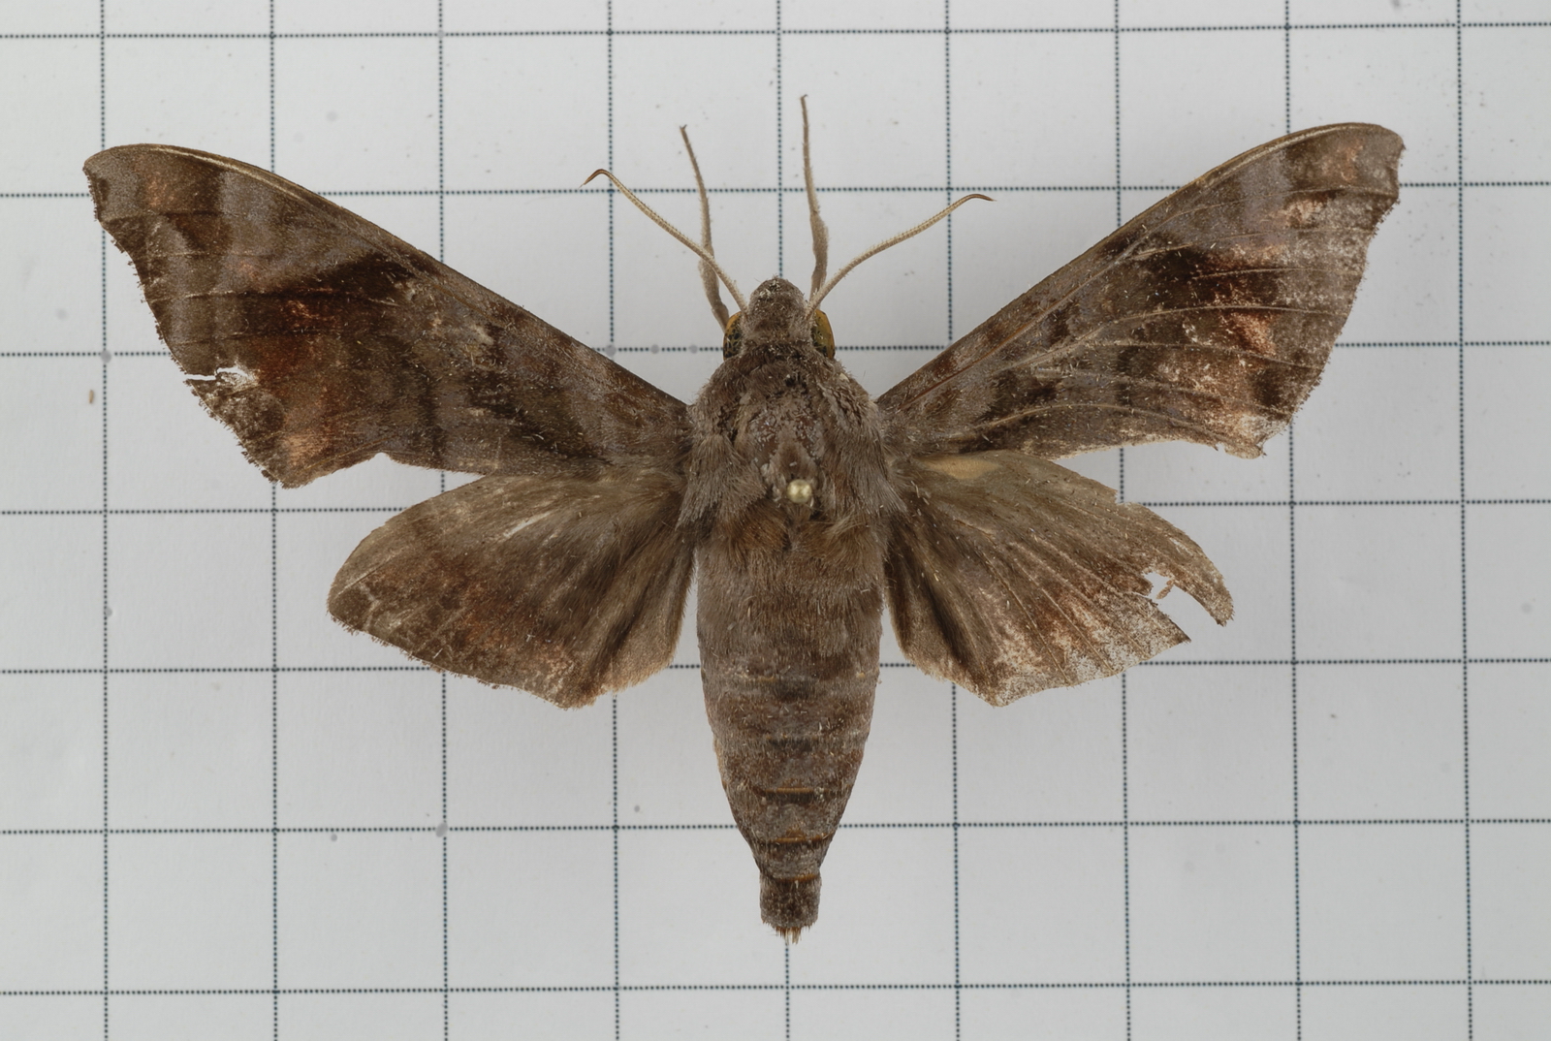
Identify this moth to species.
Acosmeryx castanea
